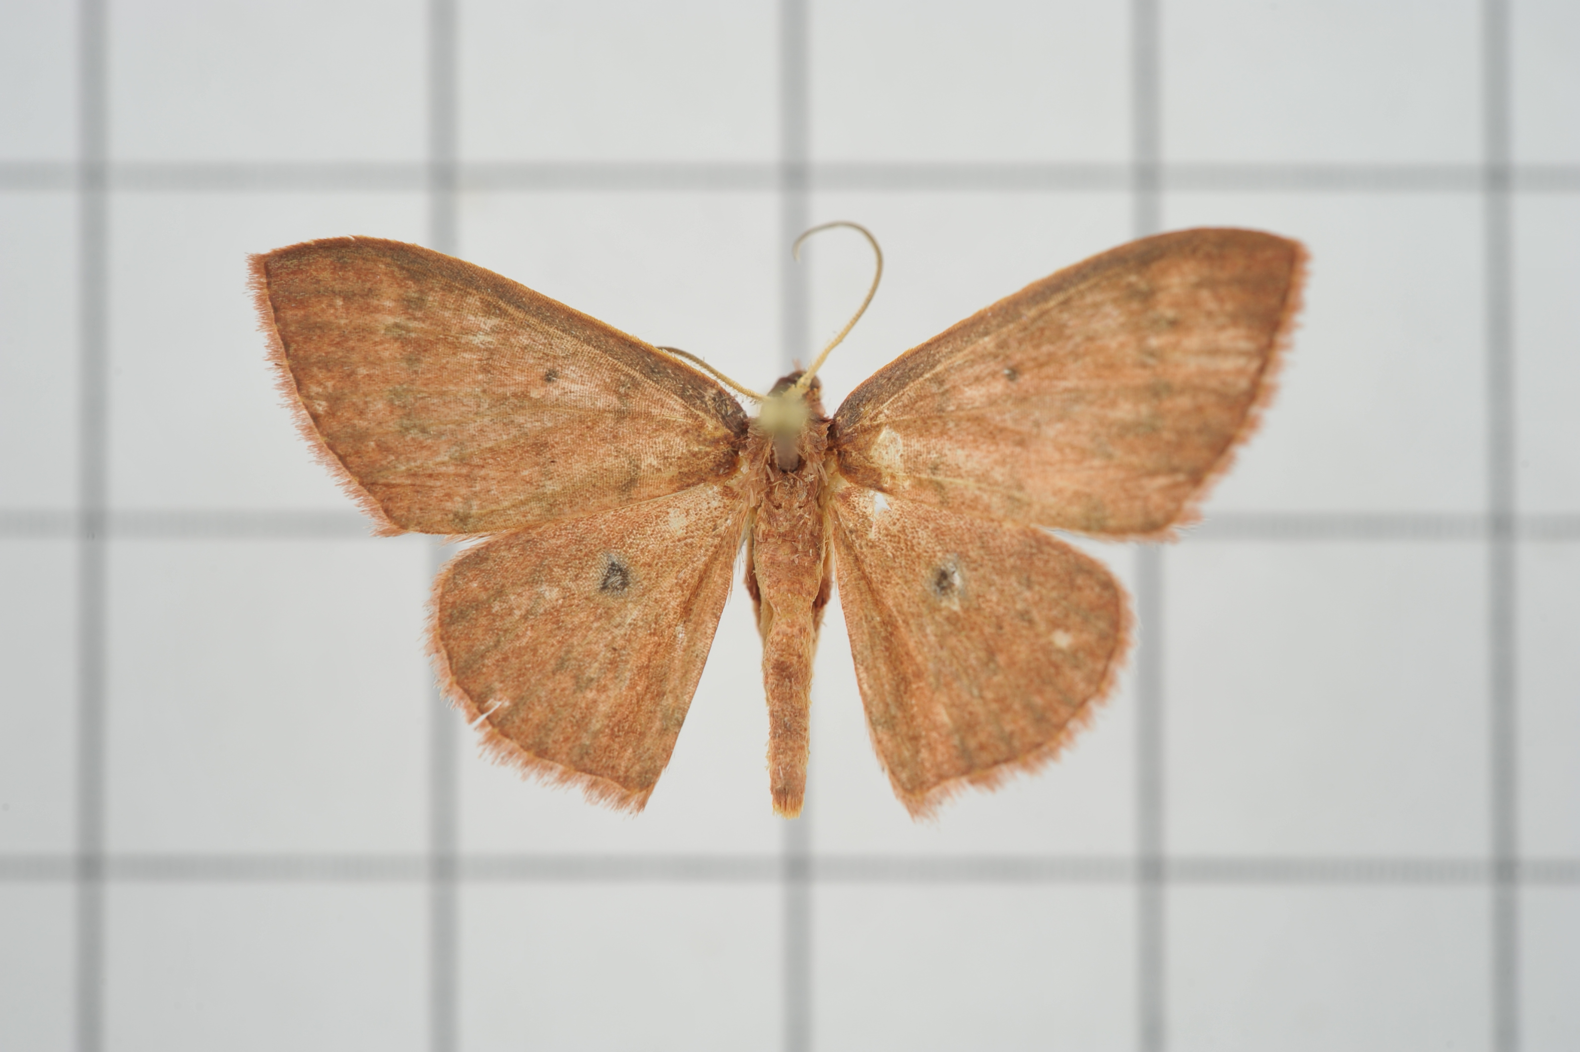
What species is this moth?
Organopoda carnearia carnearia
